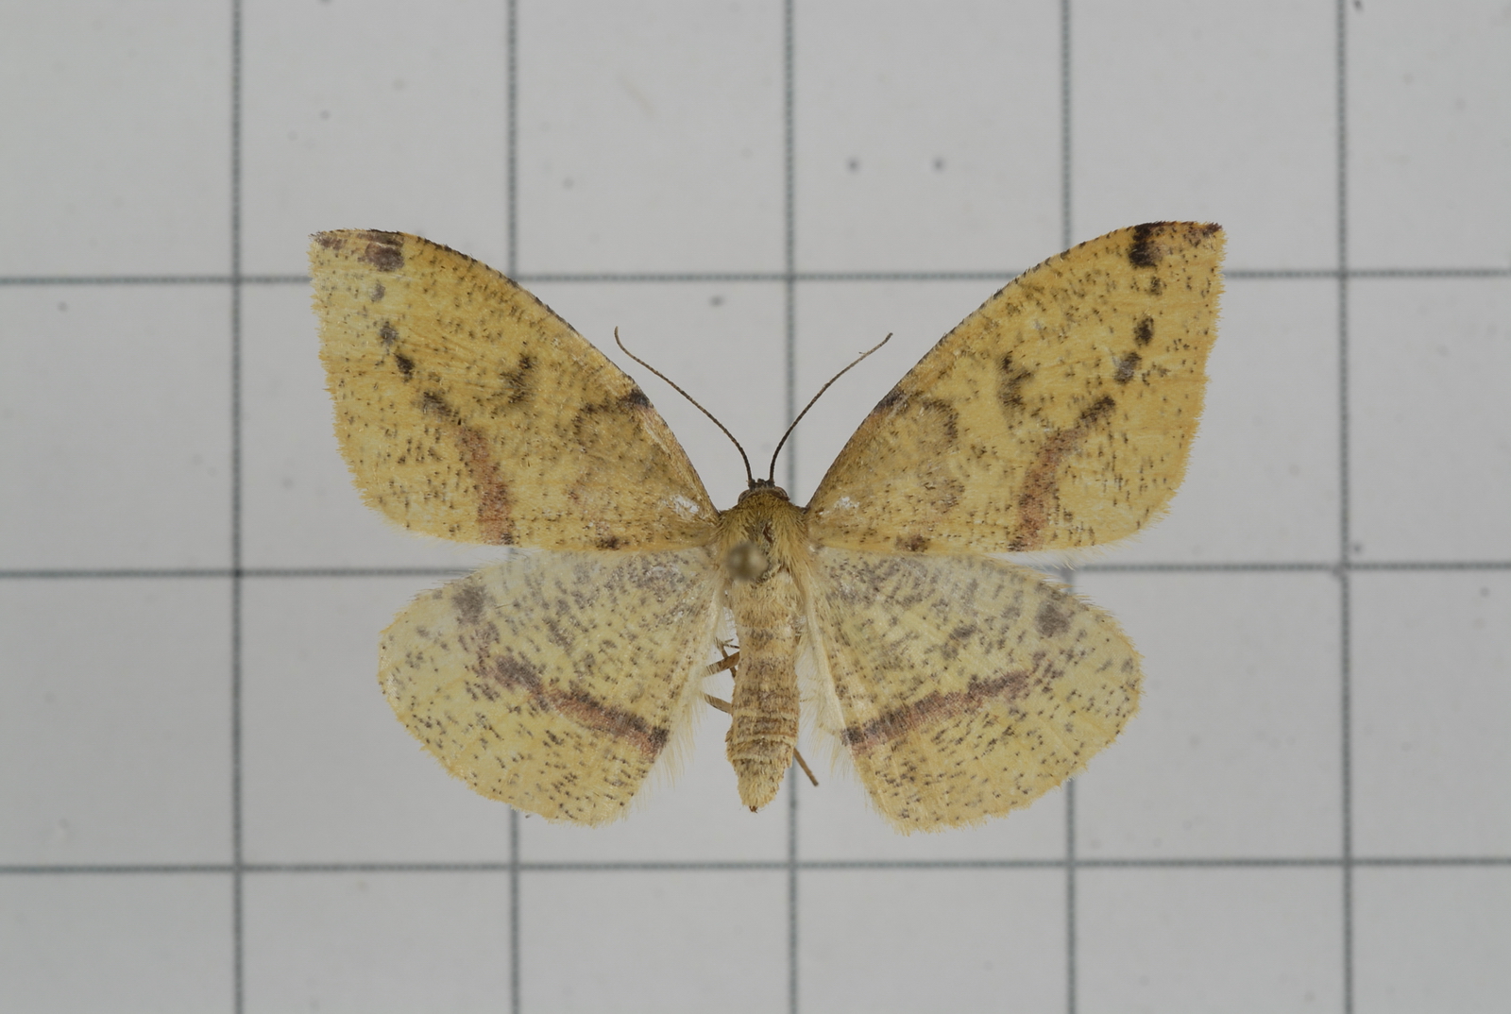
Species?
Heterolocha satoi
